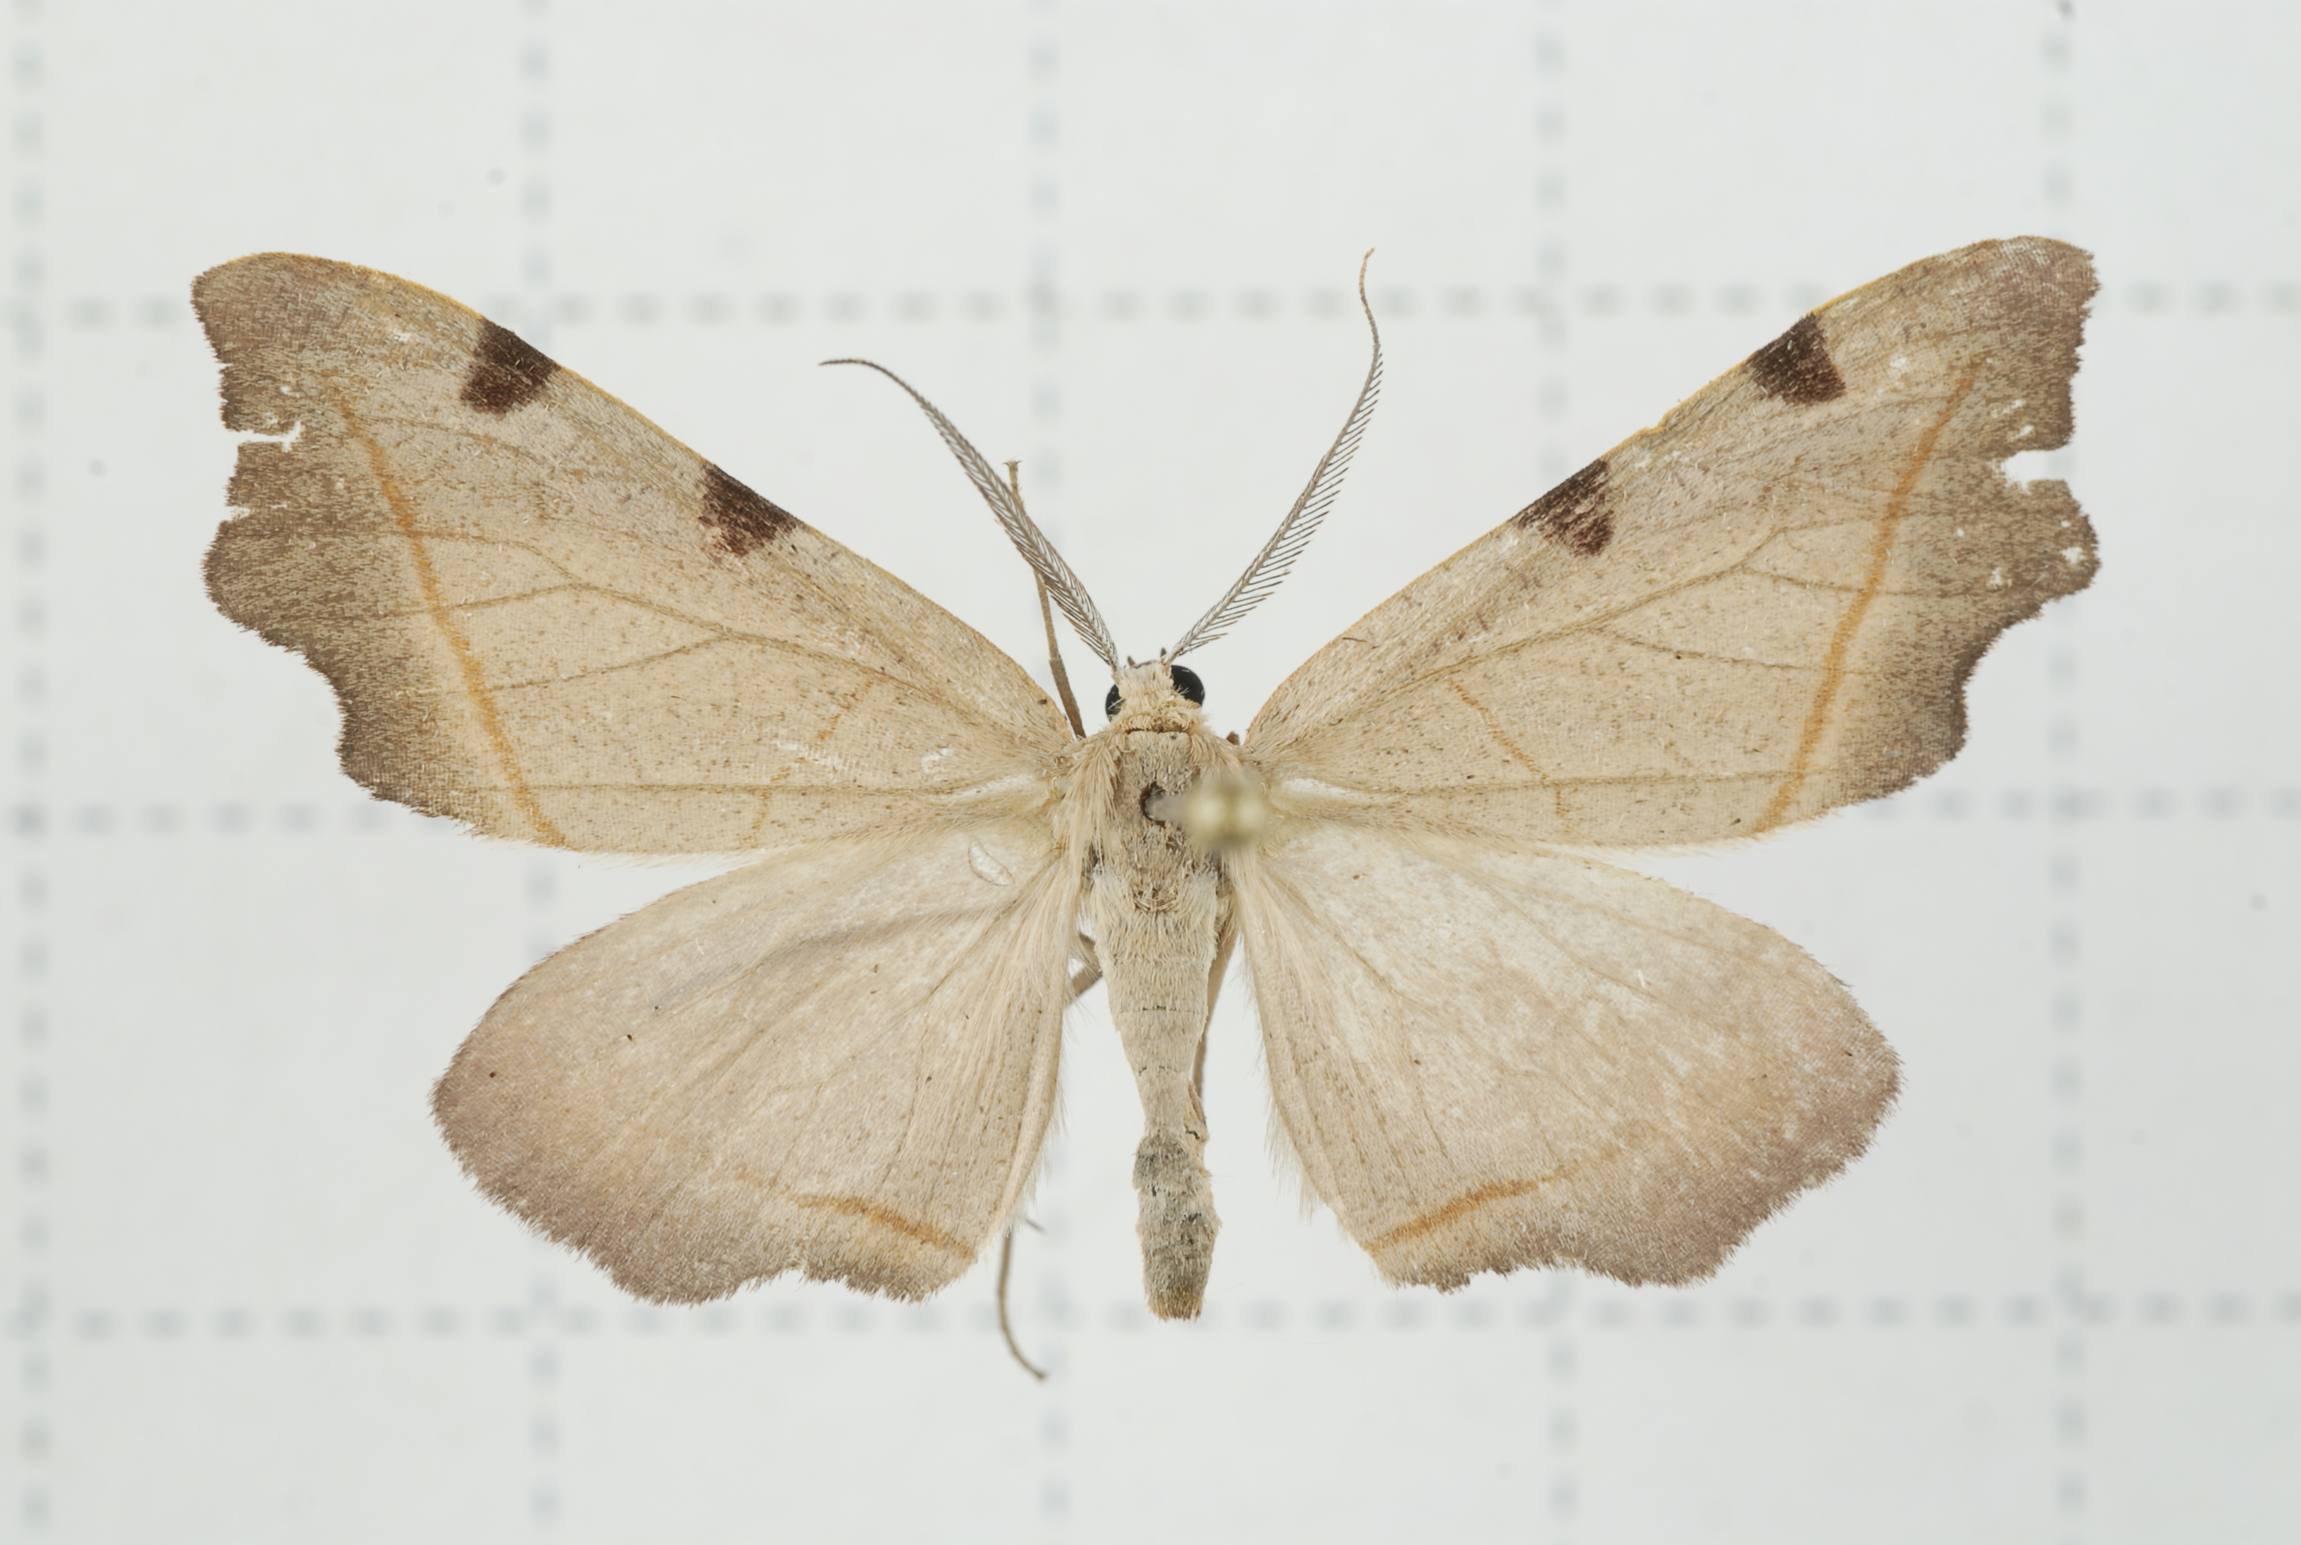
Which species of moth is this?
Achrosis rufescens
